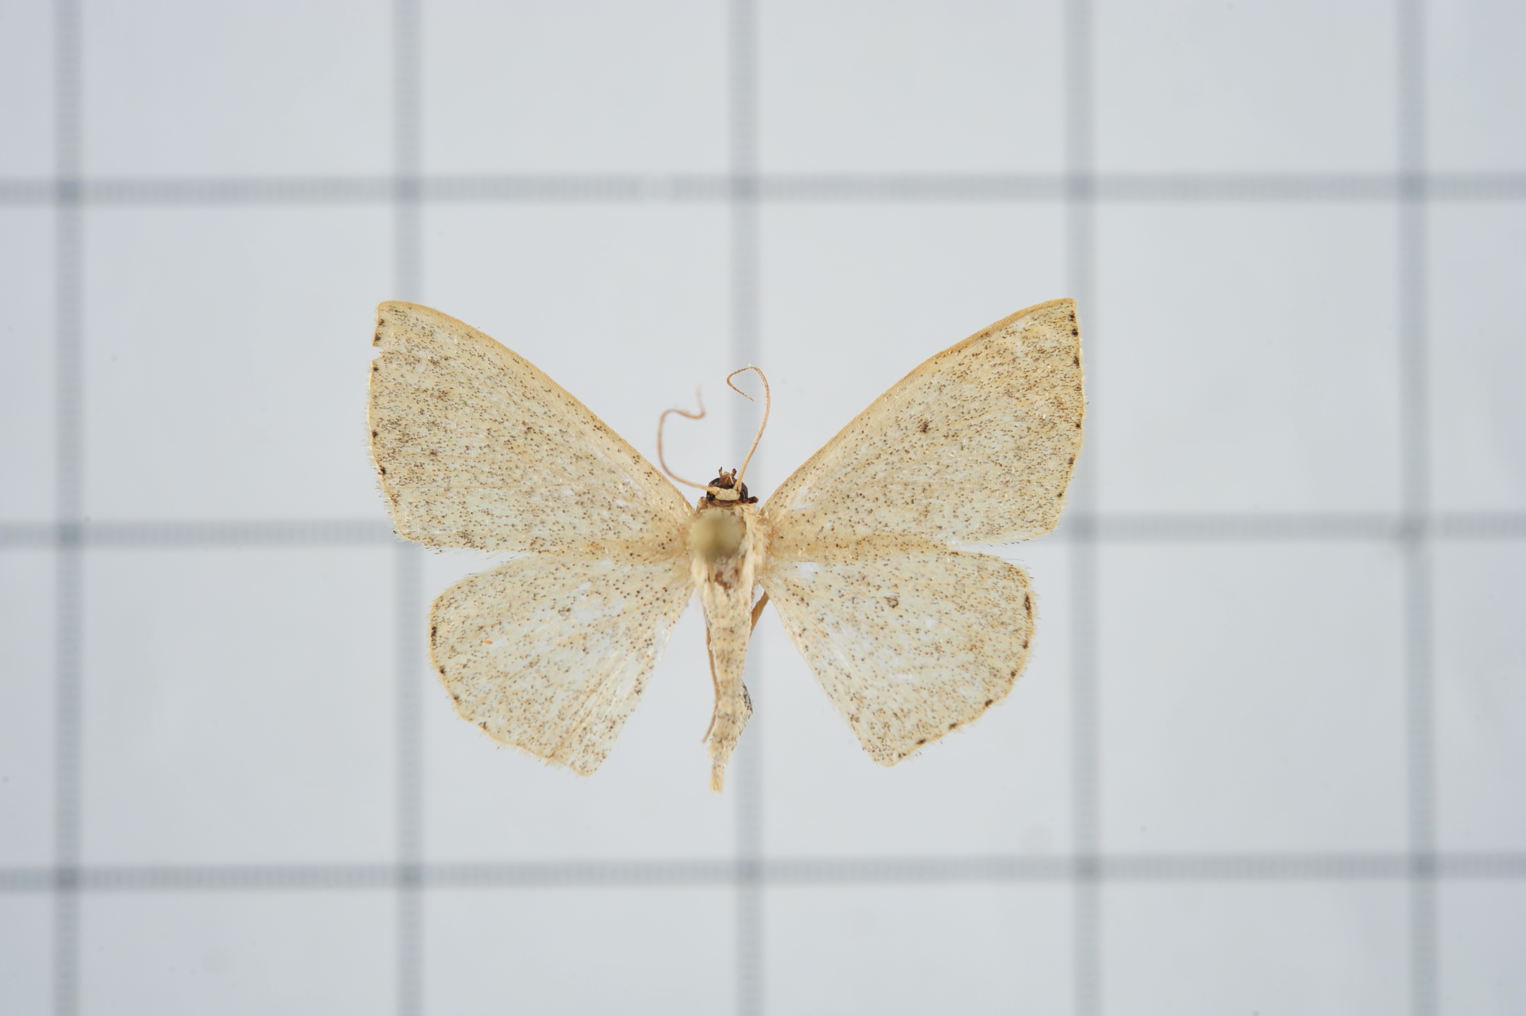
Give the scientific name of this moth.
Scopula phoreorei
